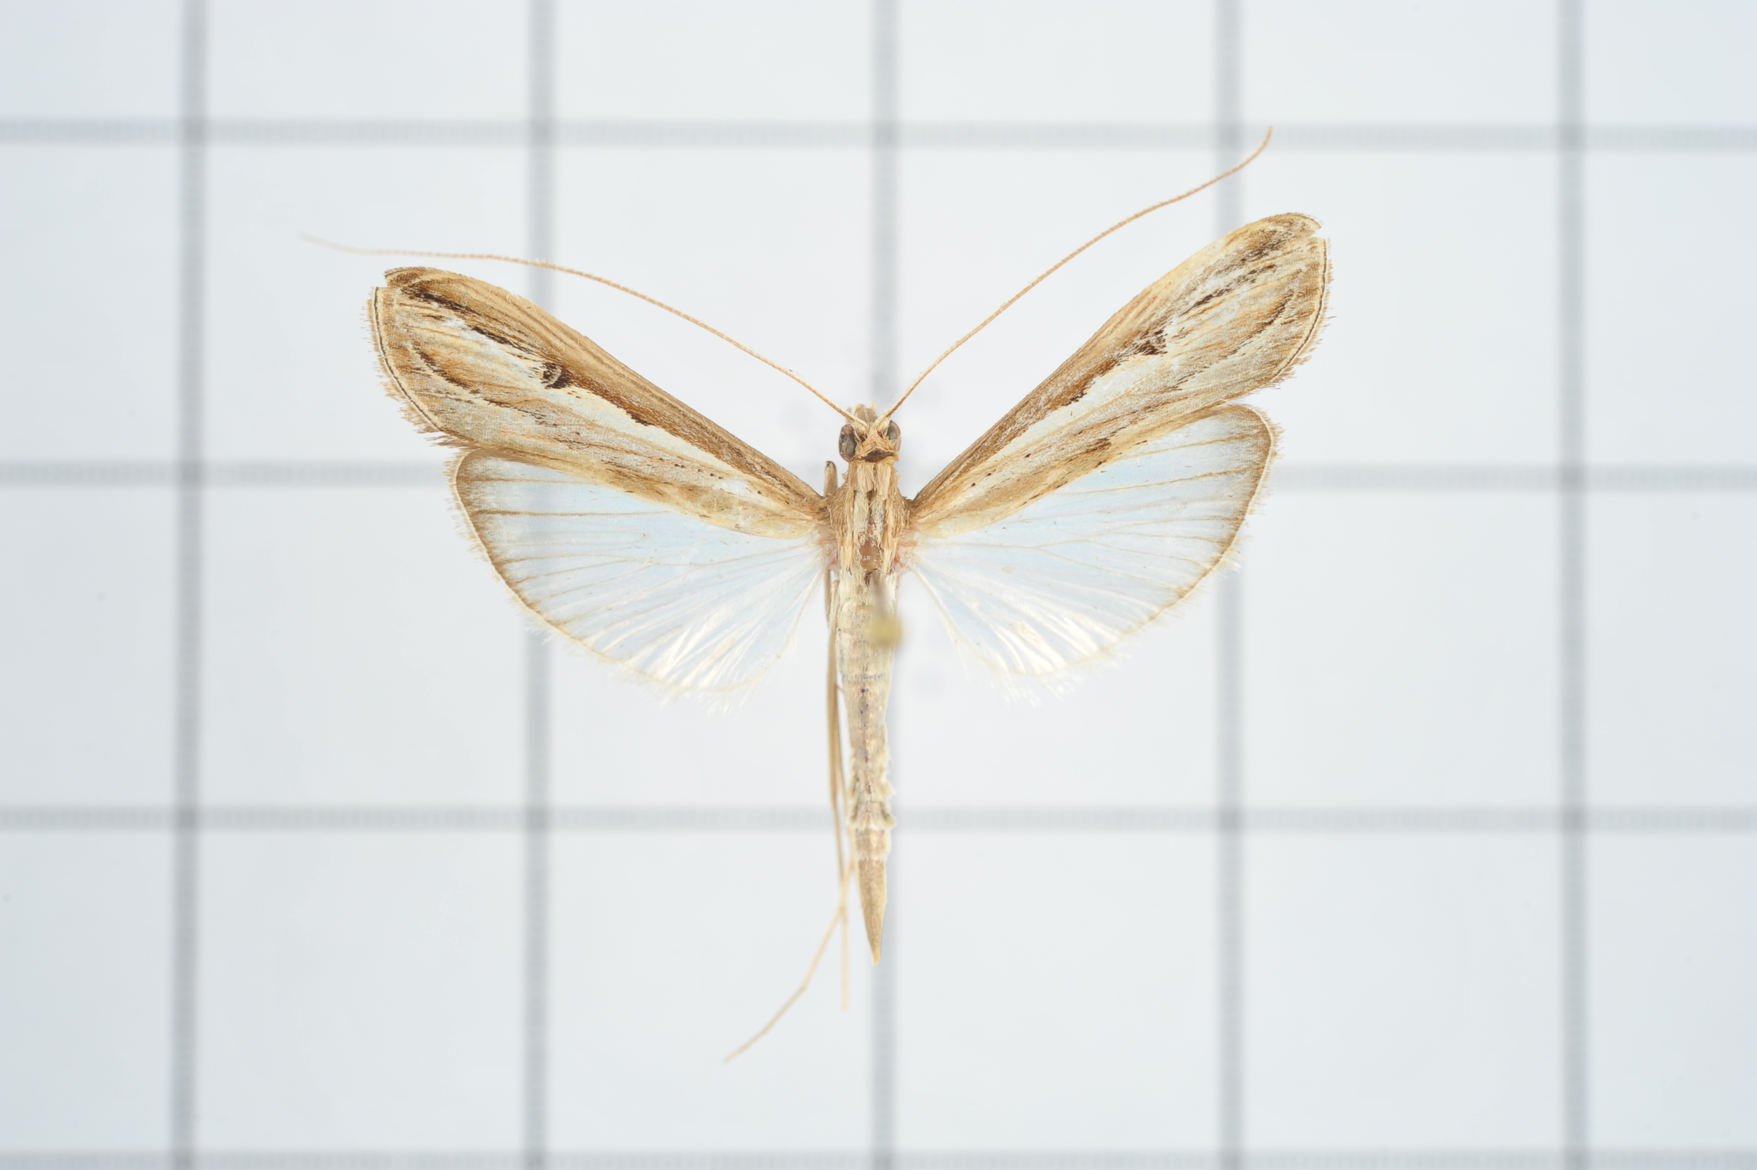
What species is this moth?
Euclasta dafamatalis
